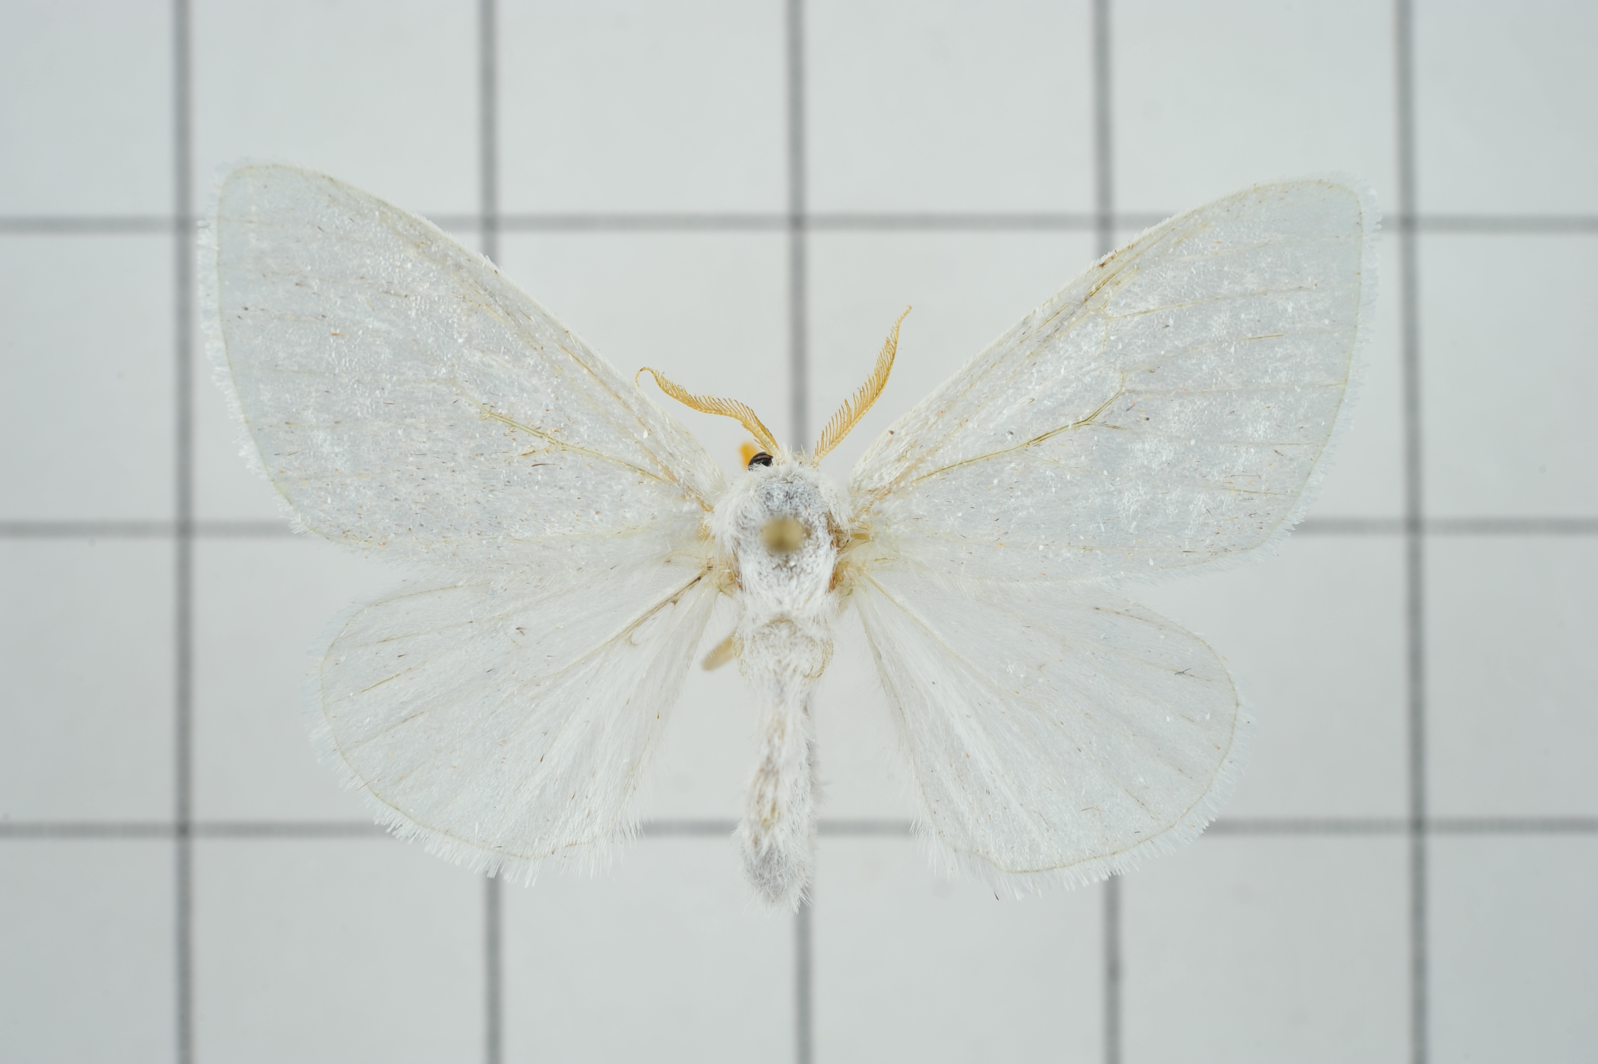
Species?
Leucoma clara
